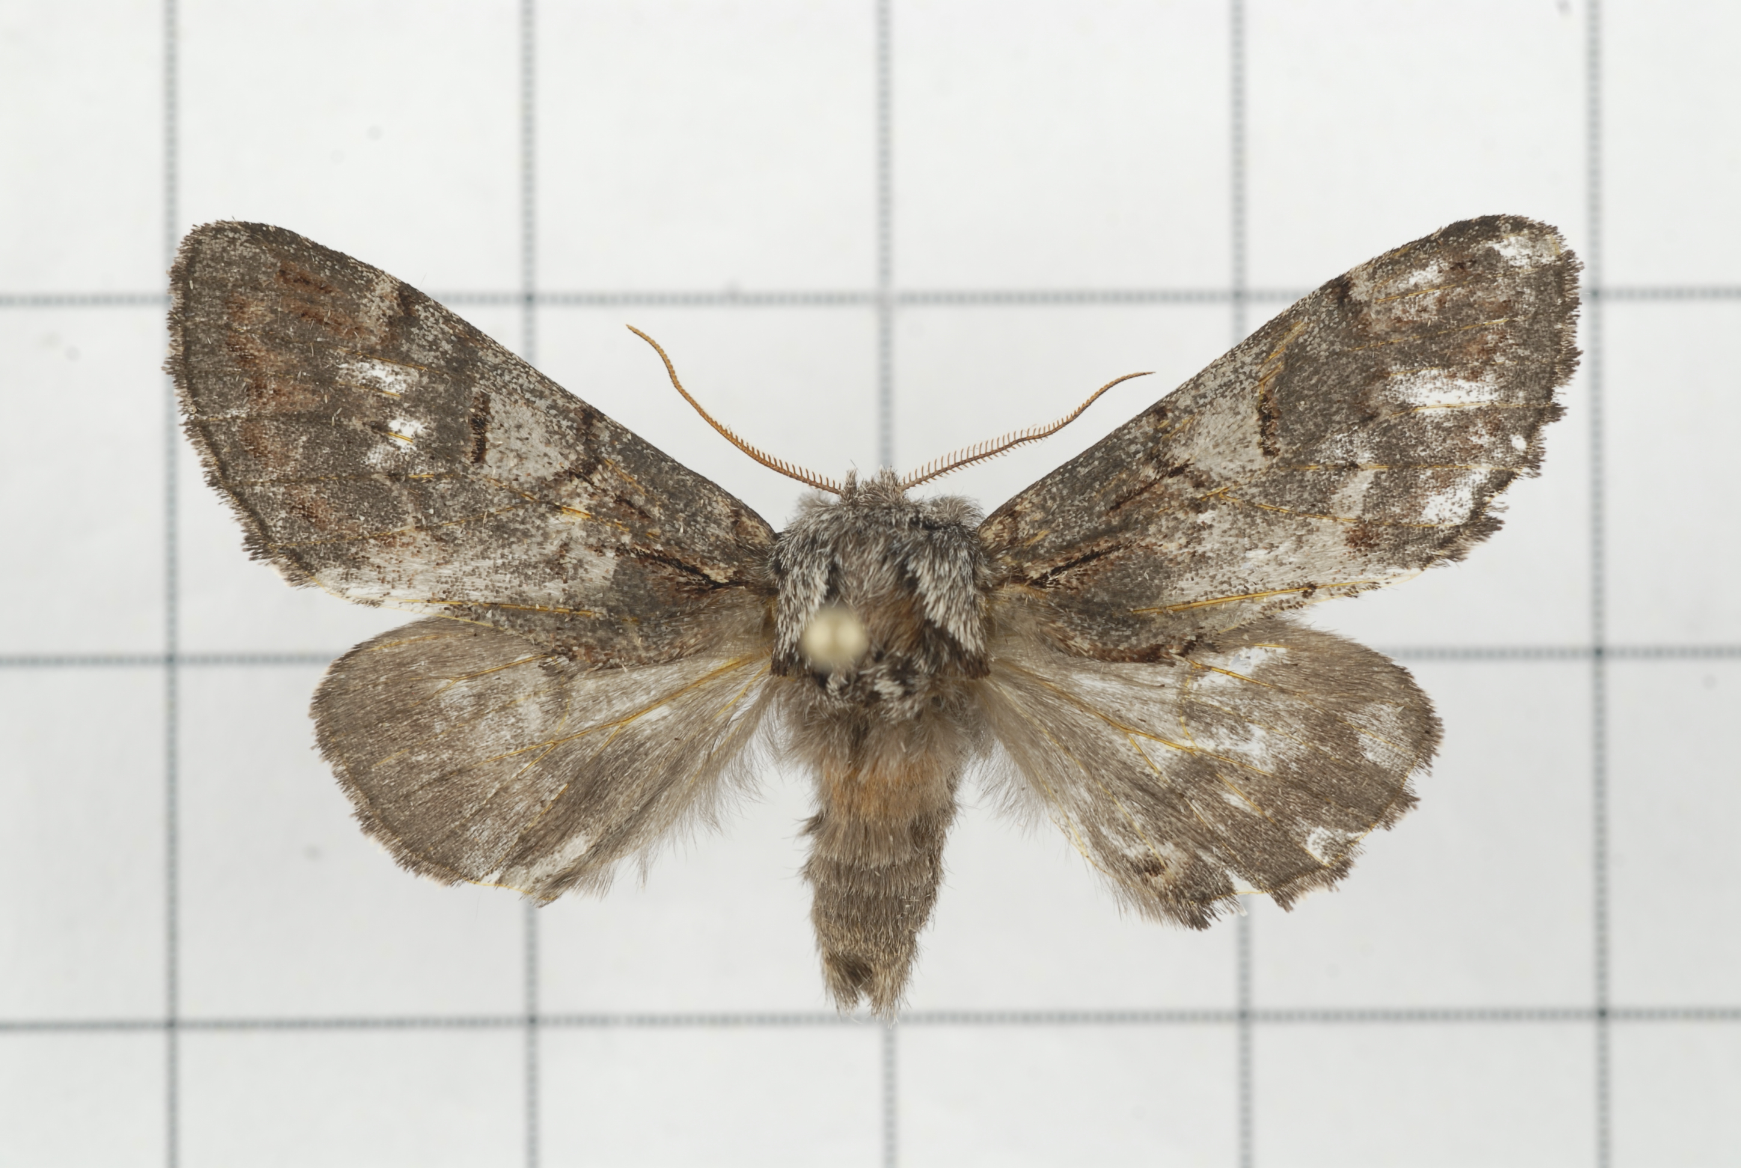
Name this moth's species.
Notodonta griseotincta
